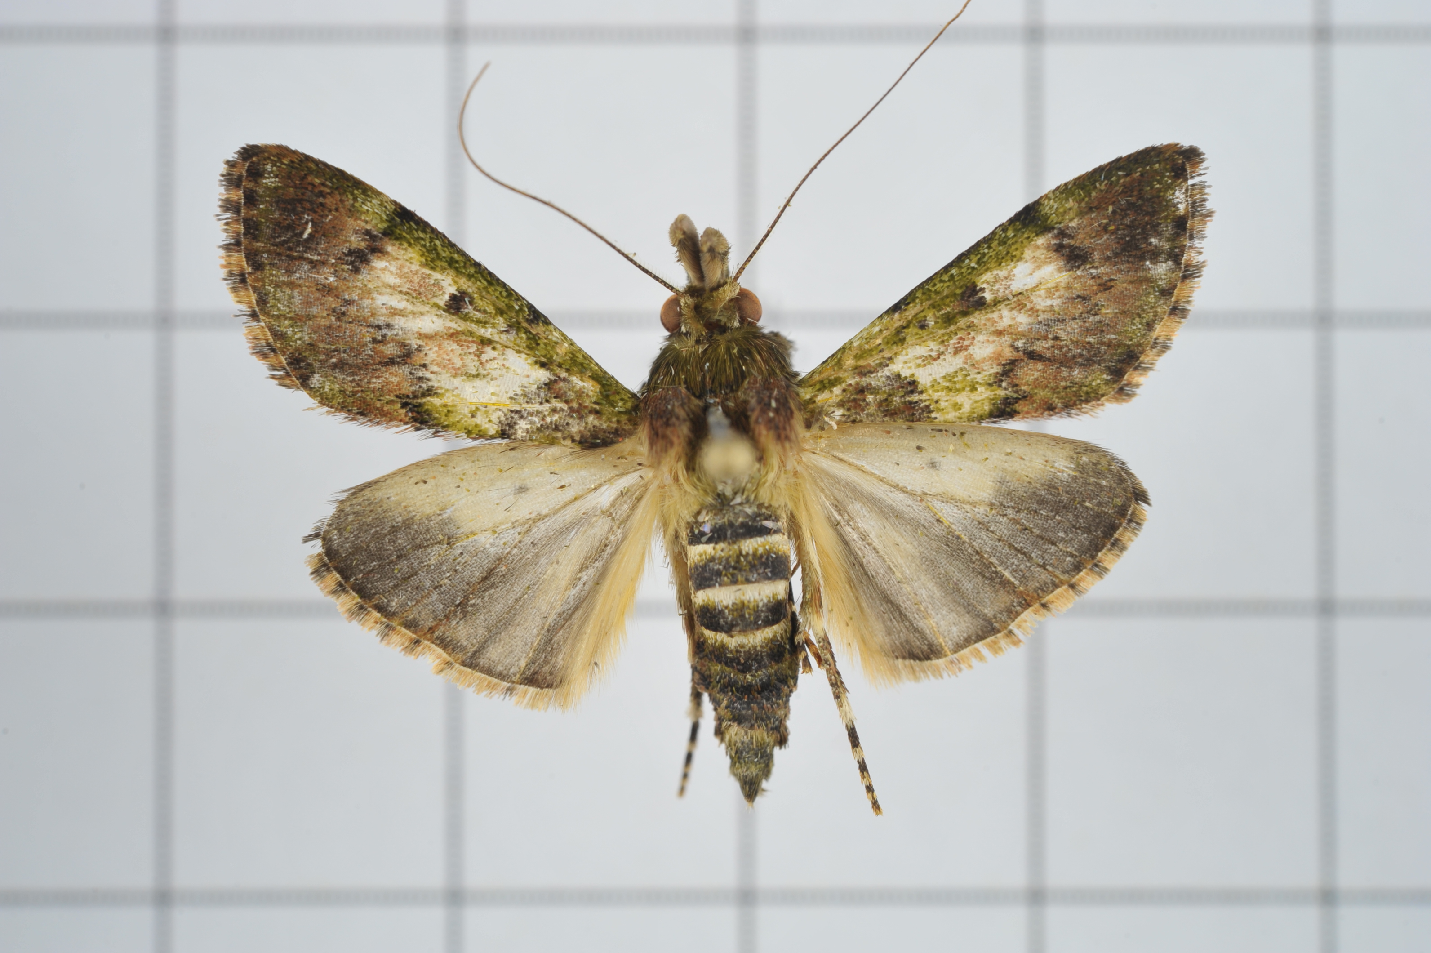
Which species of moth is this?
Teliphasa nubilosa
